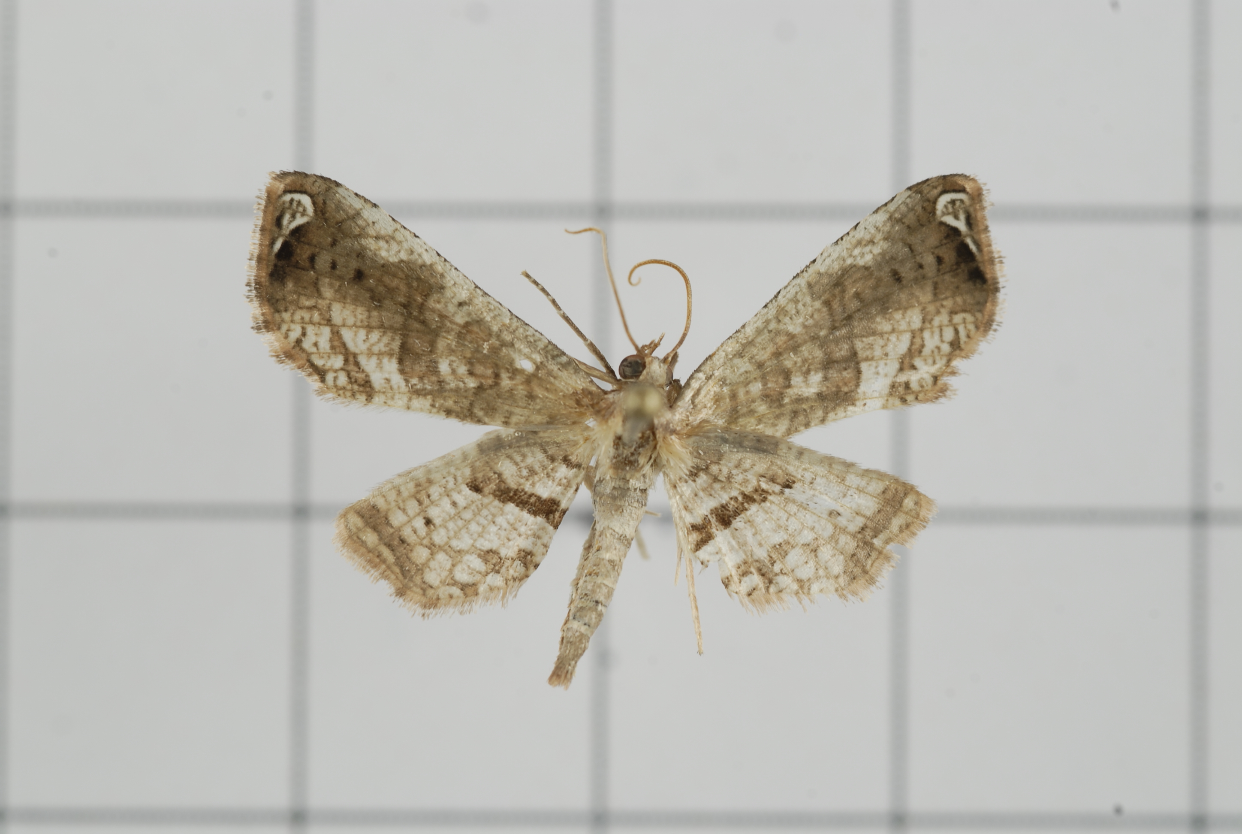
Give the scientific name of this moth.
Rhodoneura hamifera
